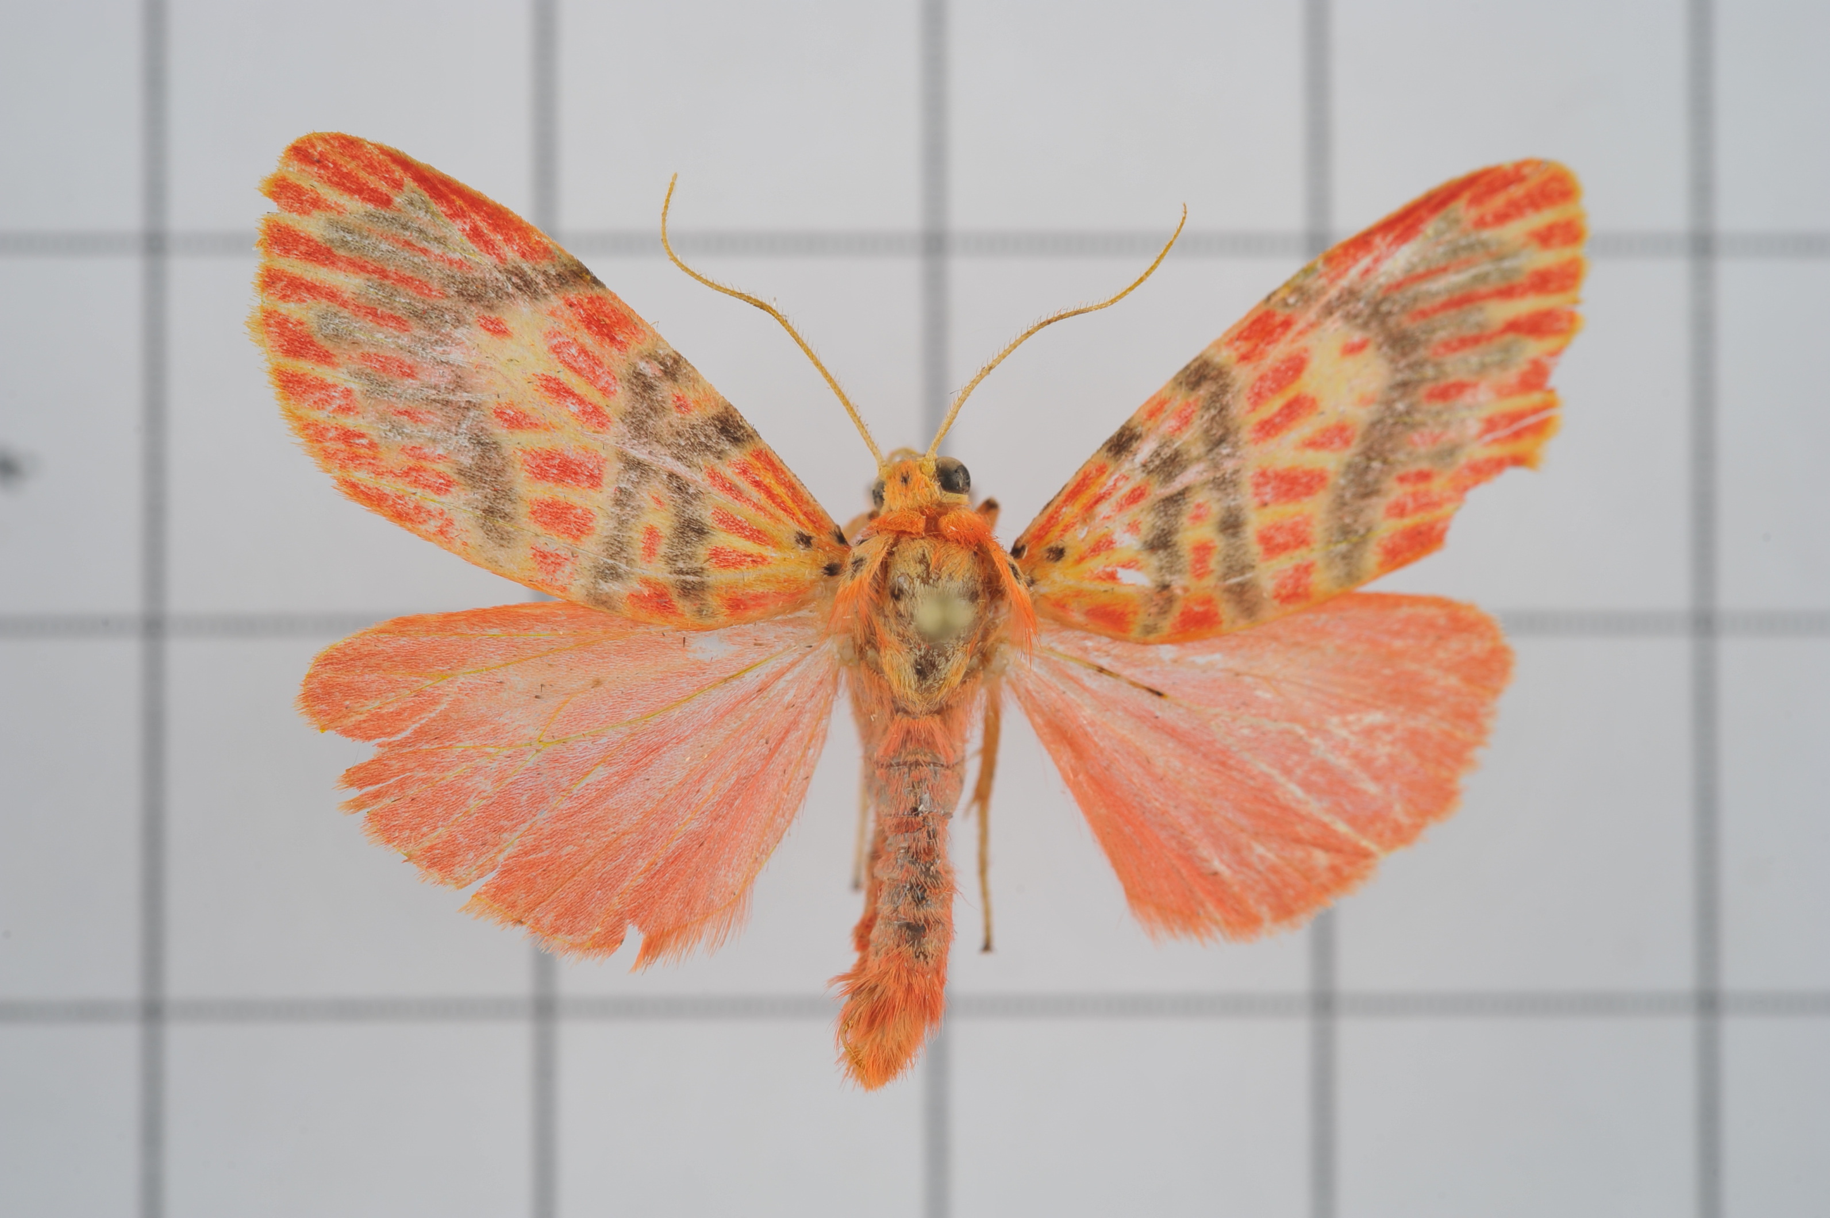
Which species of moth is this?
Barsine sauteri
